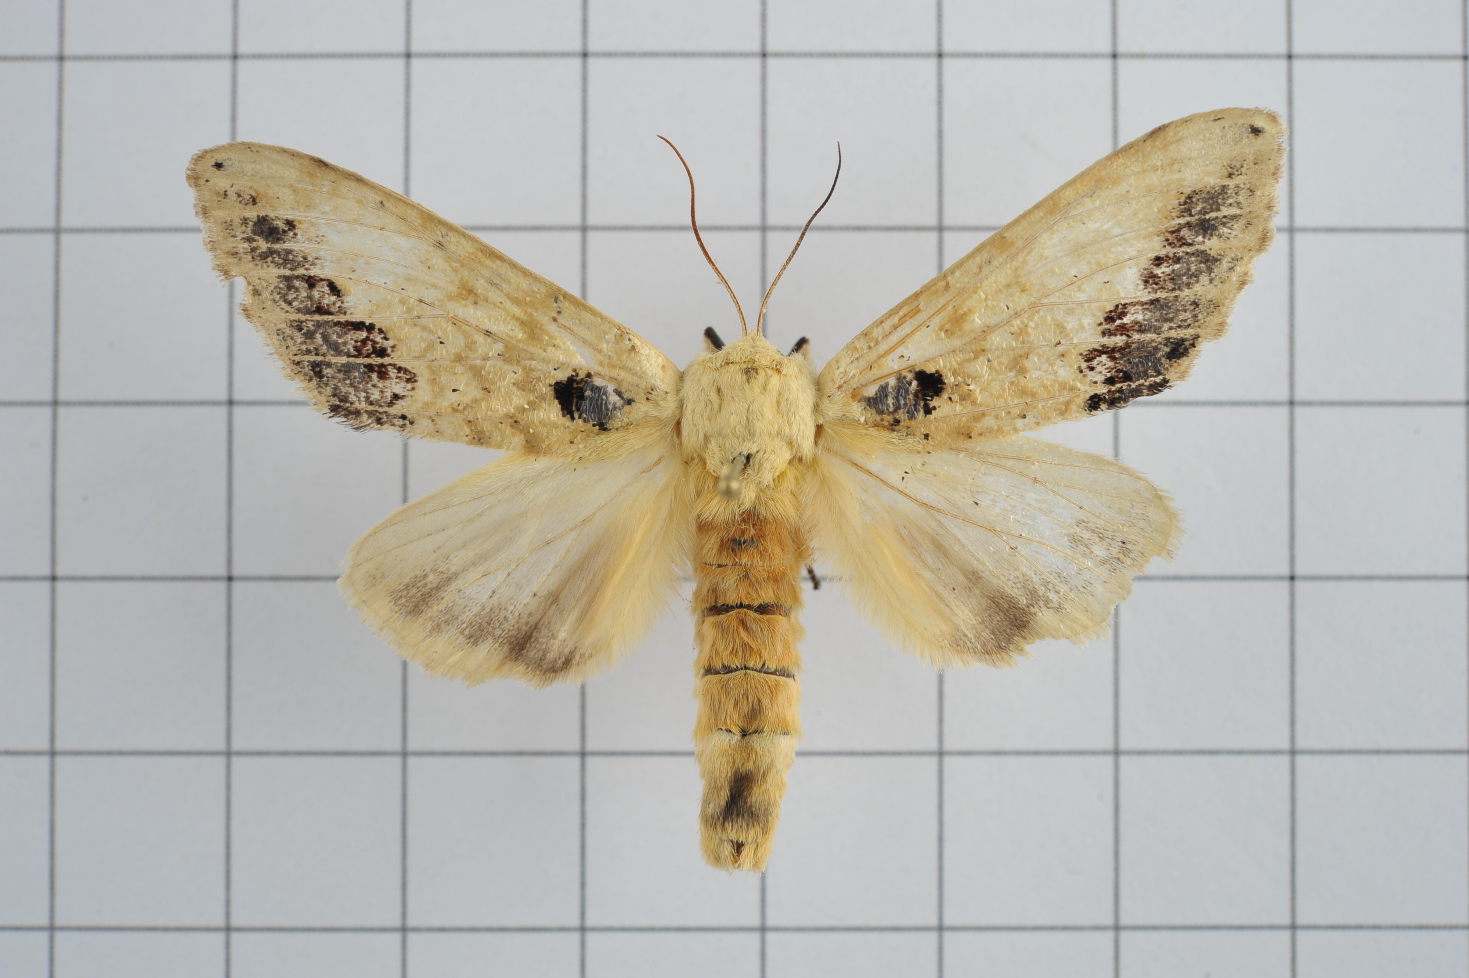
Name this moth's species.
Phalera flavescens flavescens
